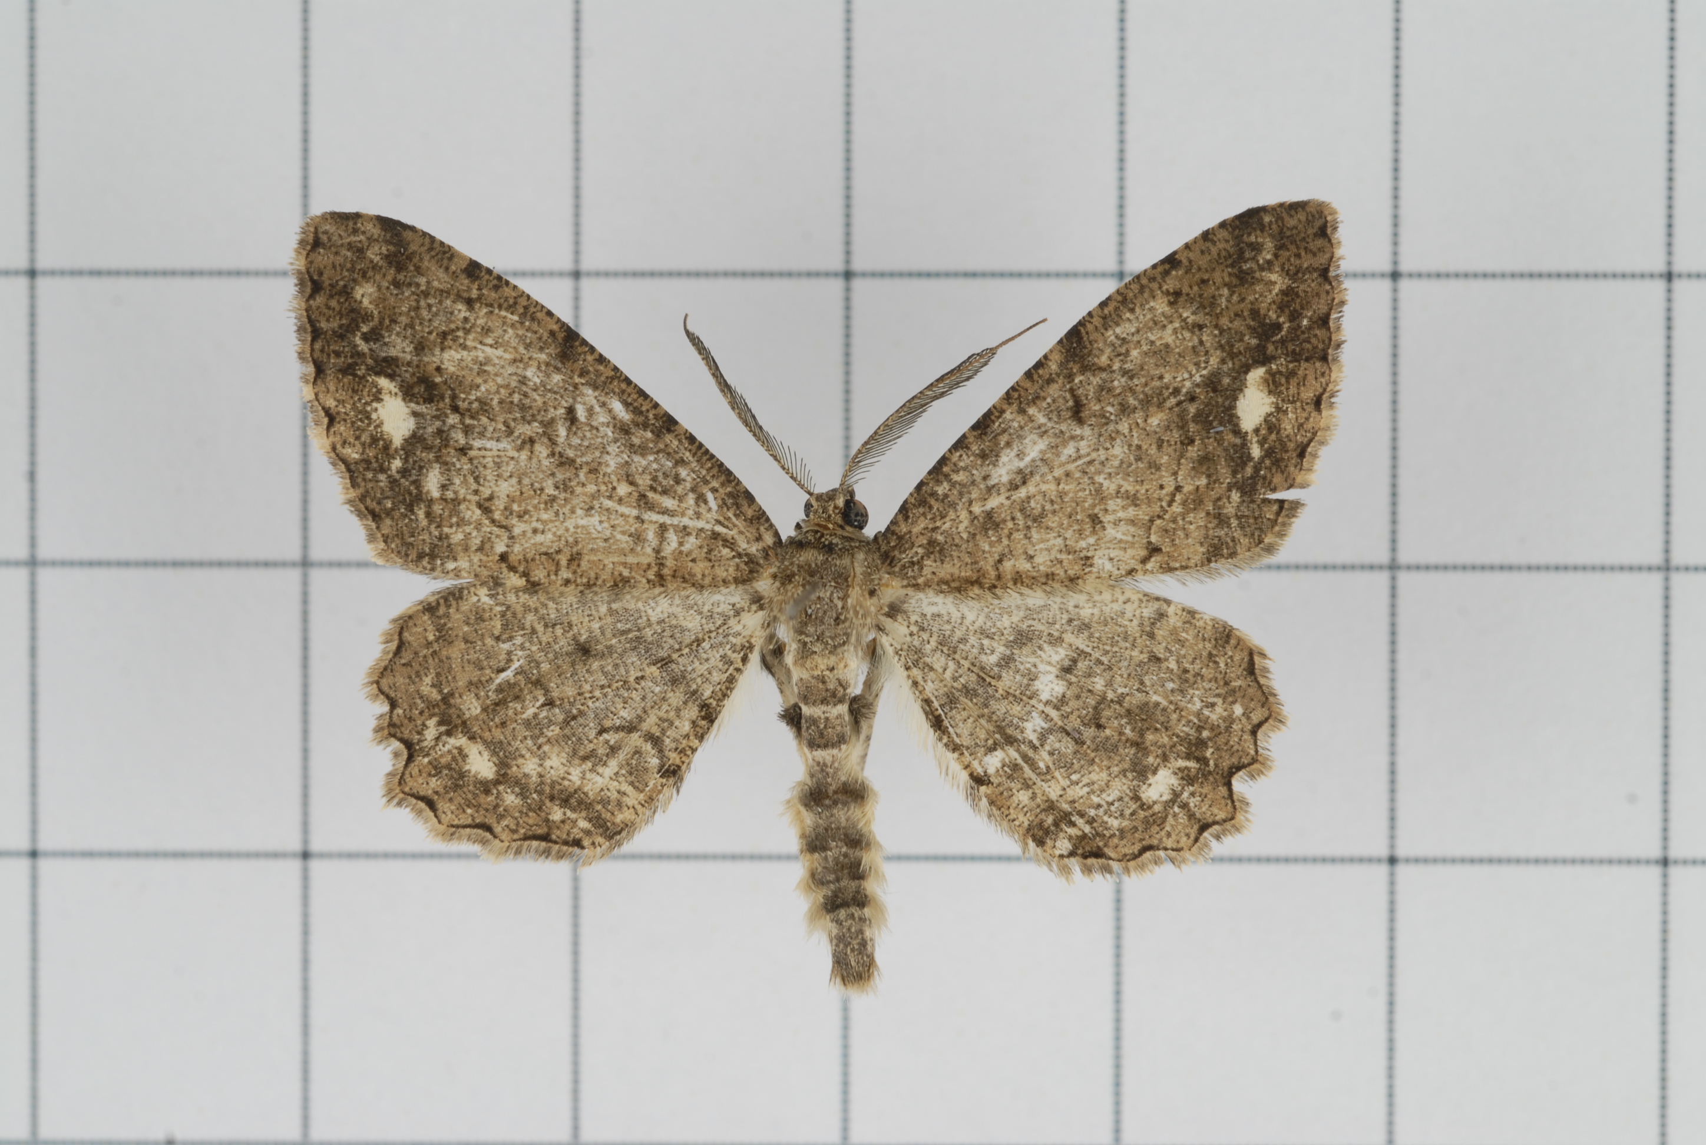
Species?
Uliura infausta
